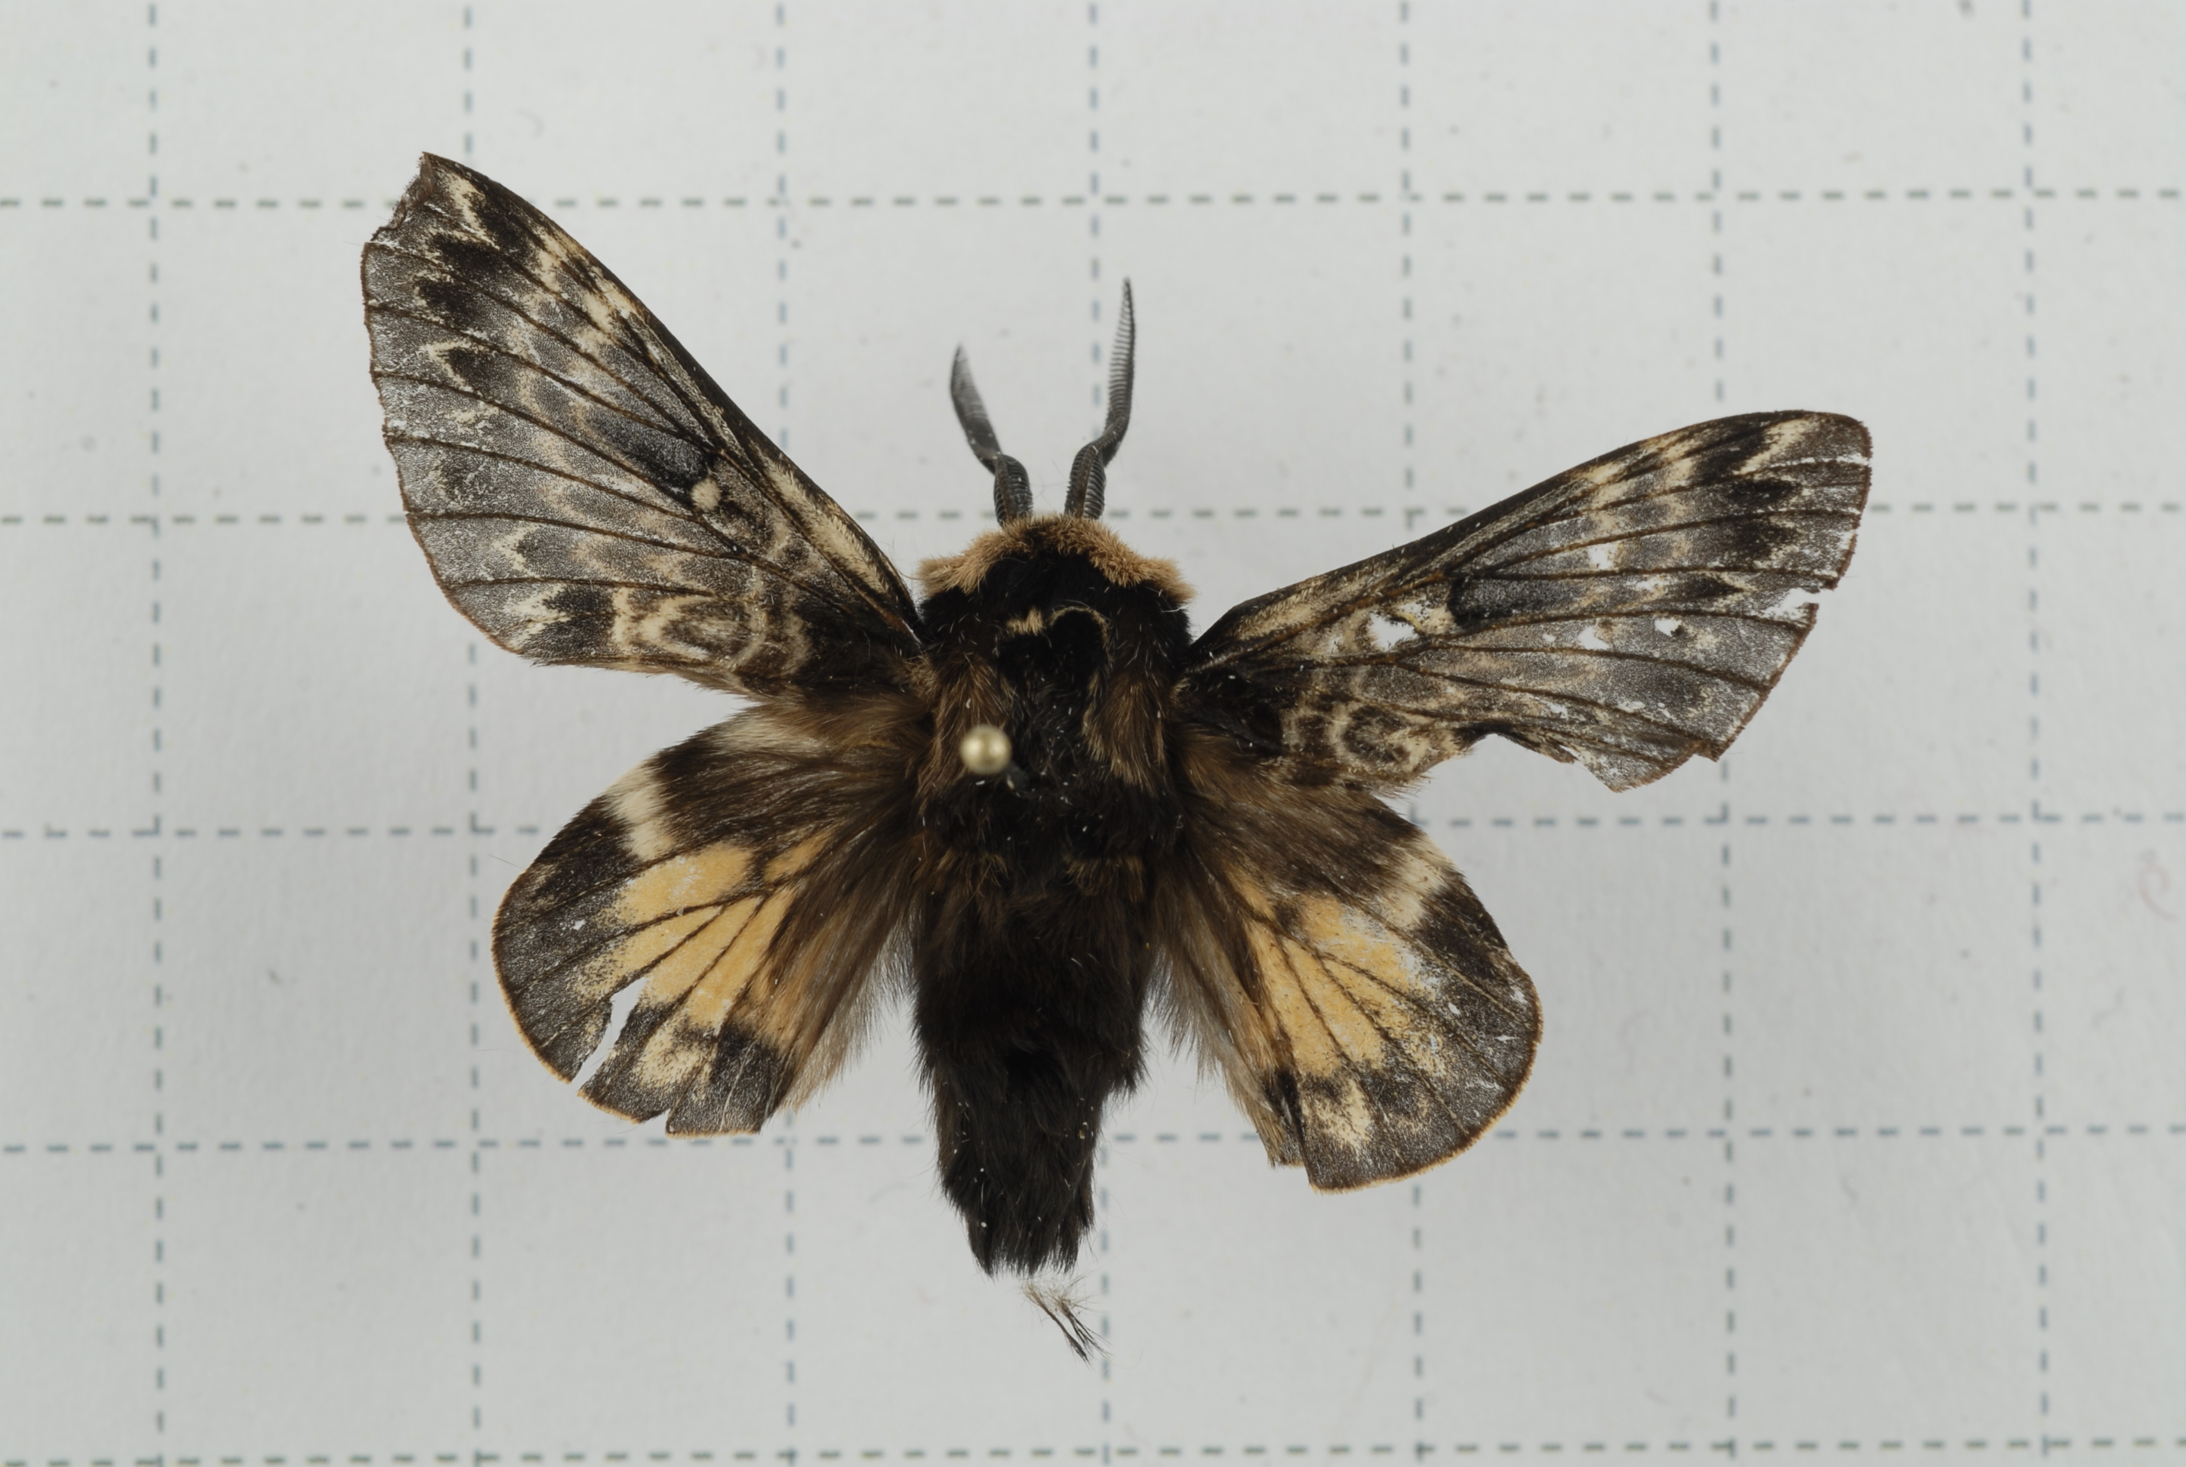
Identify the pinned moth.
Pyrosis ni
